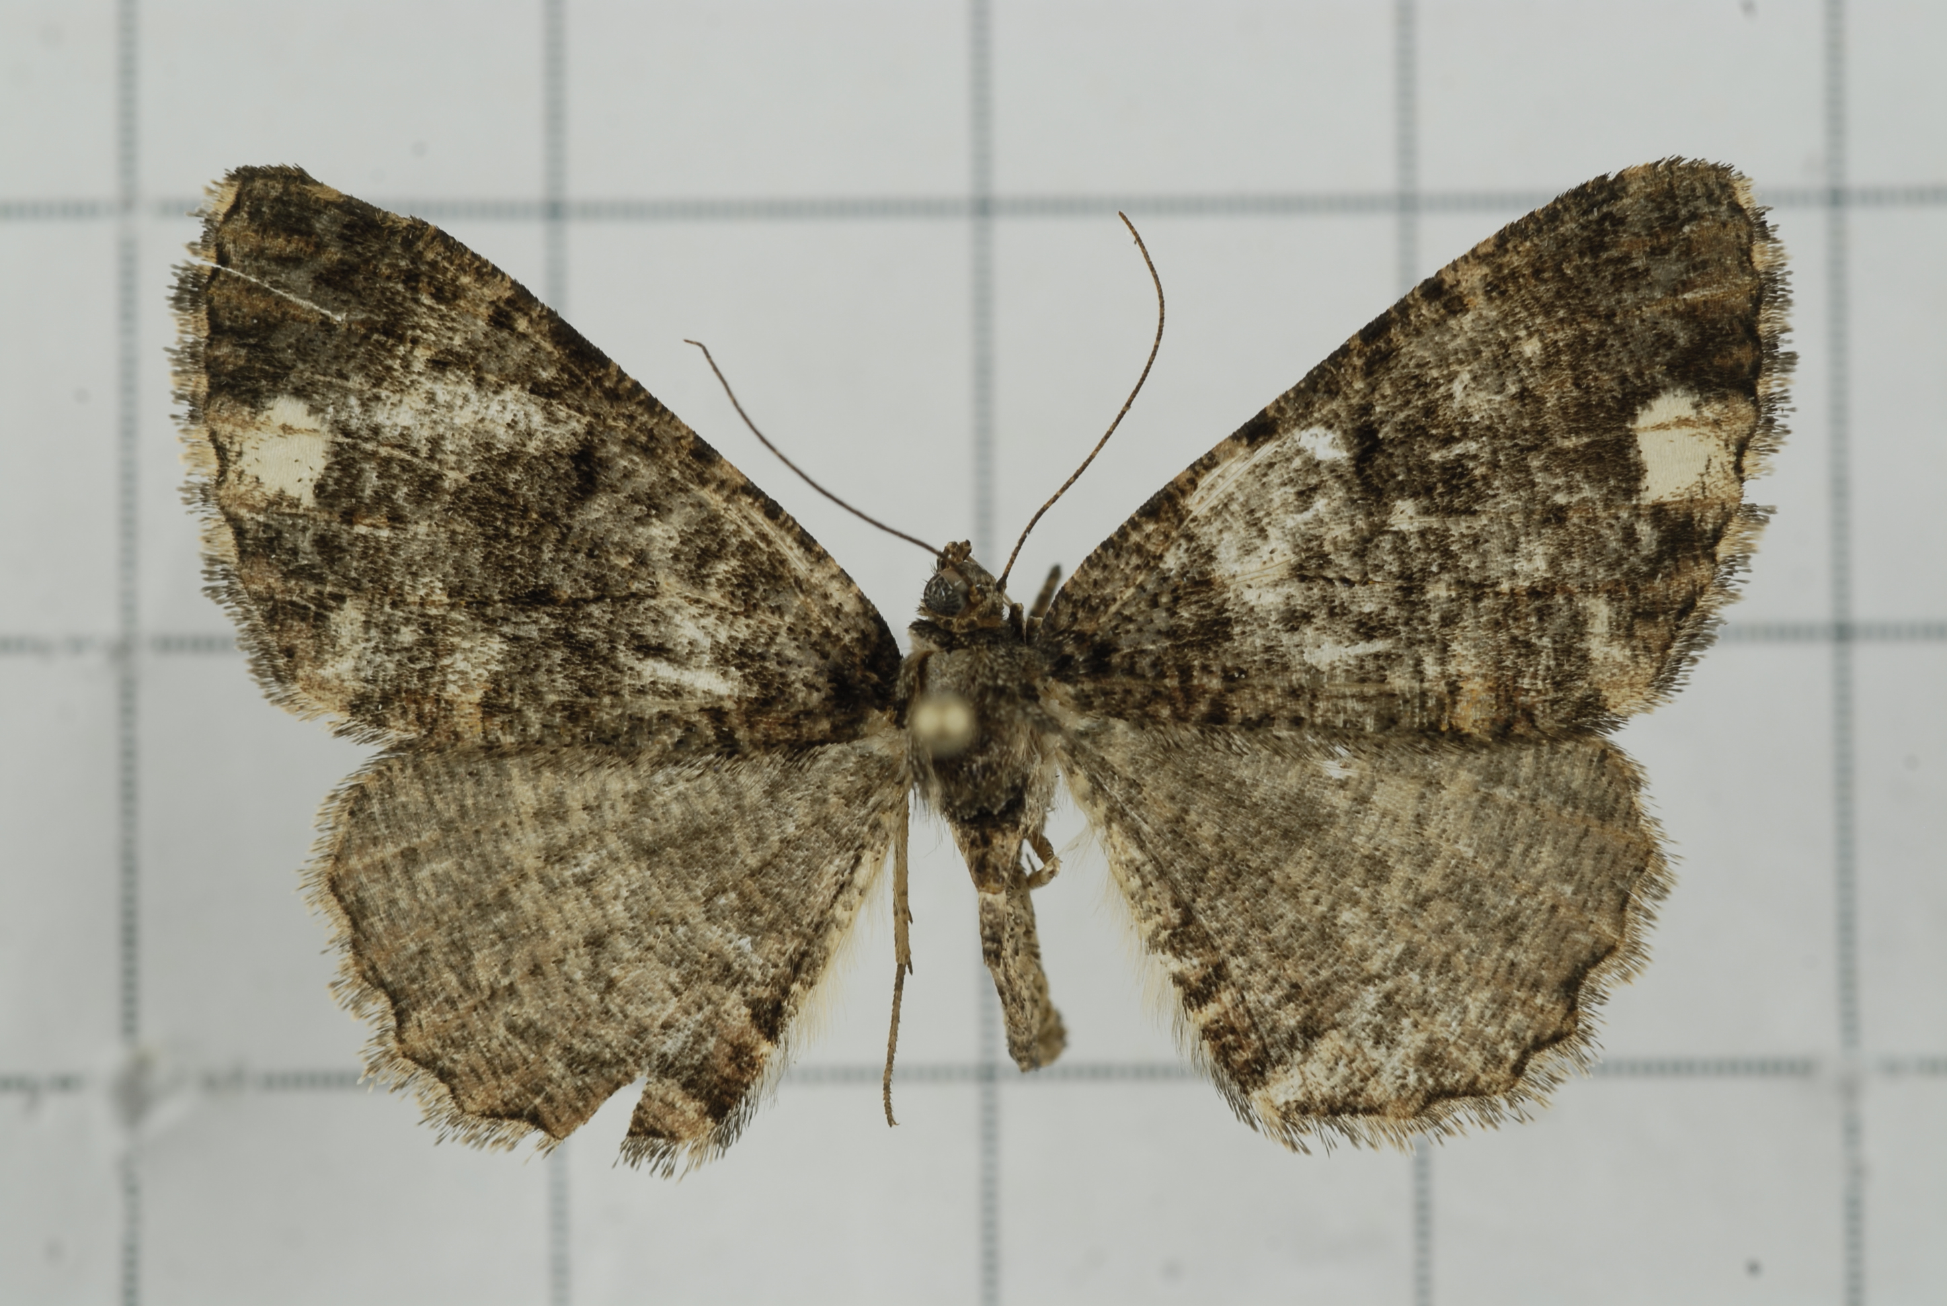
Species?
Parectropis subflava
